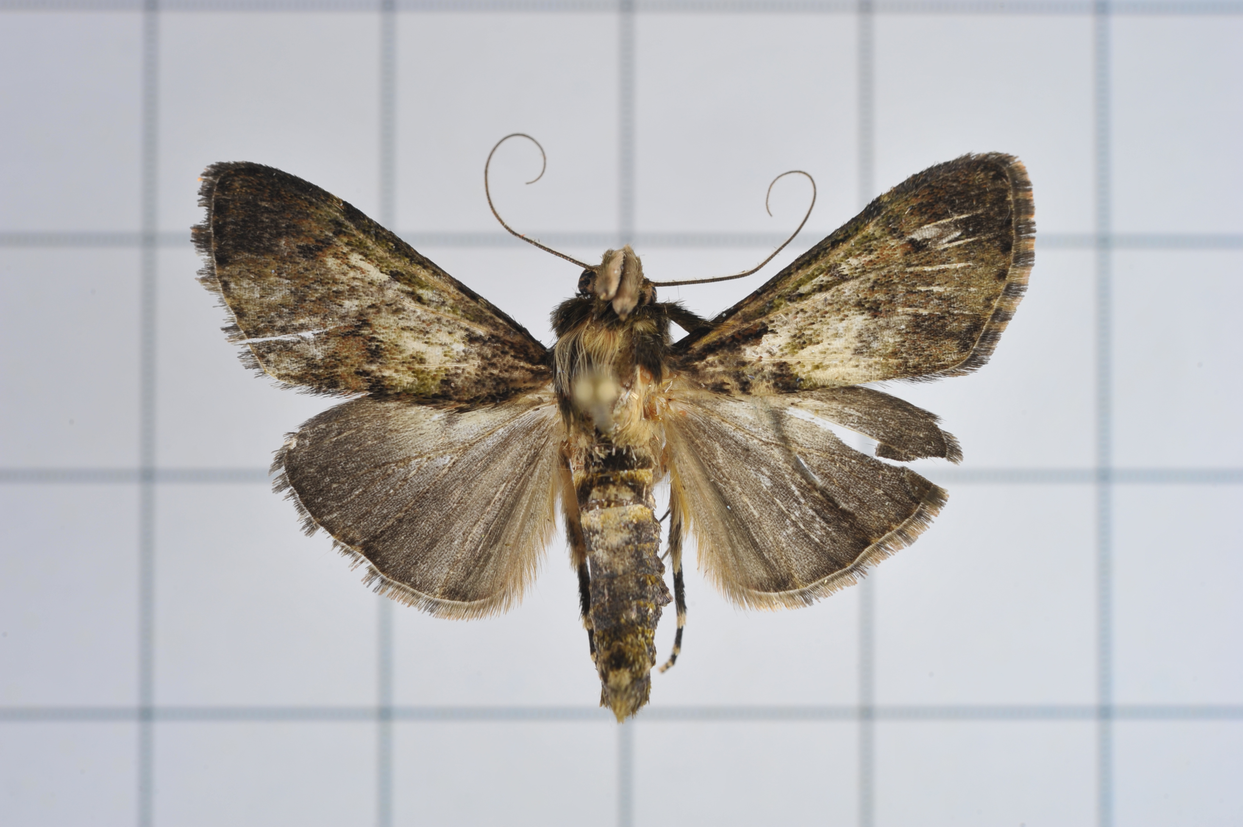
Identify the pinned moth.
Teliphasa nubilosa
